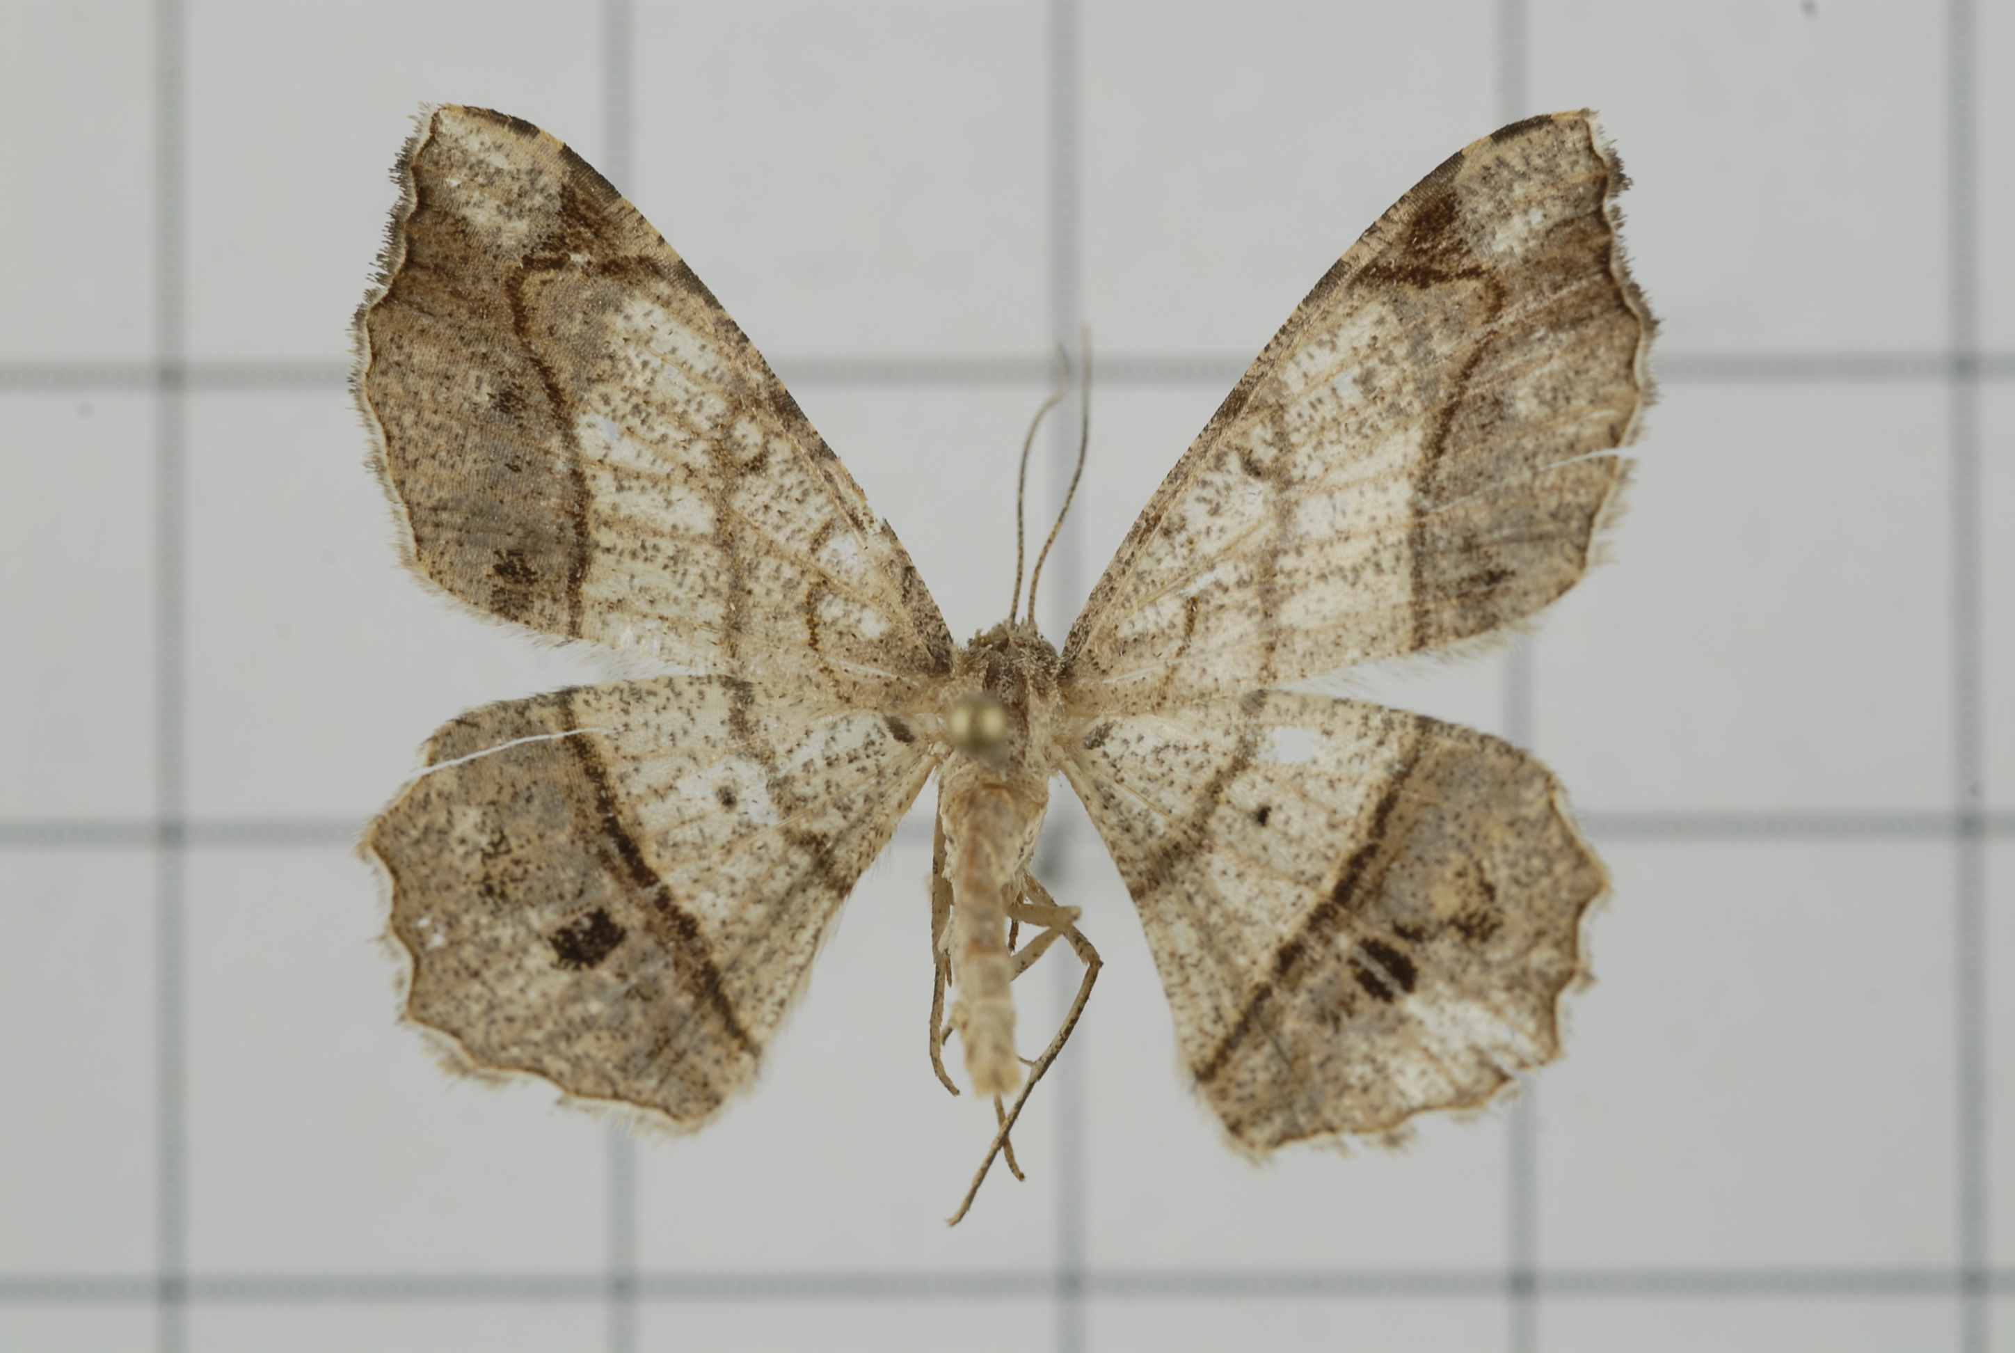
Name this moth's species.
Chiasmia intermediaria
